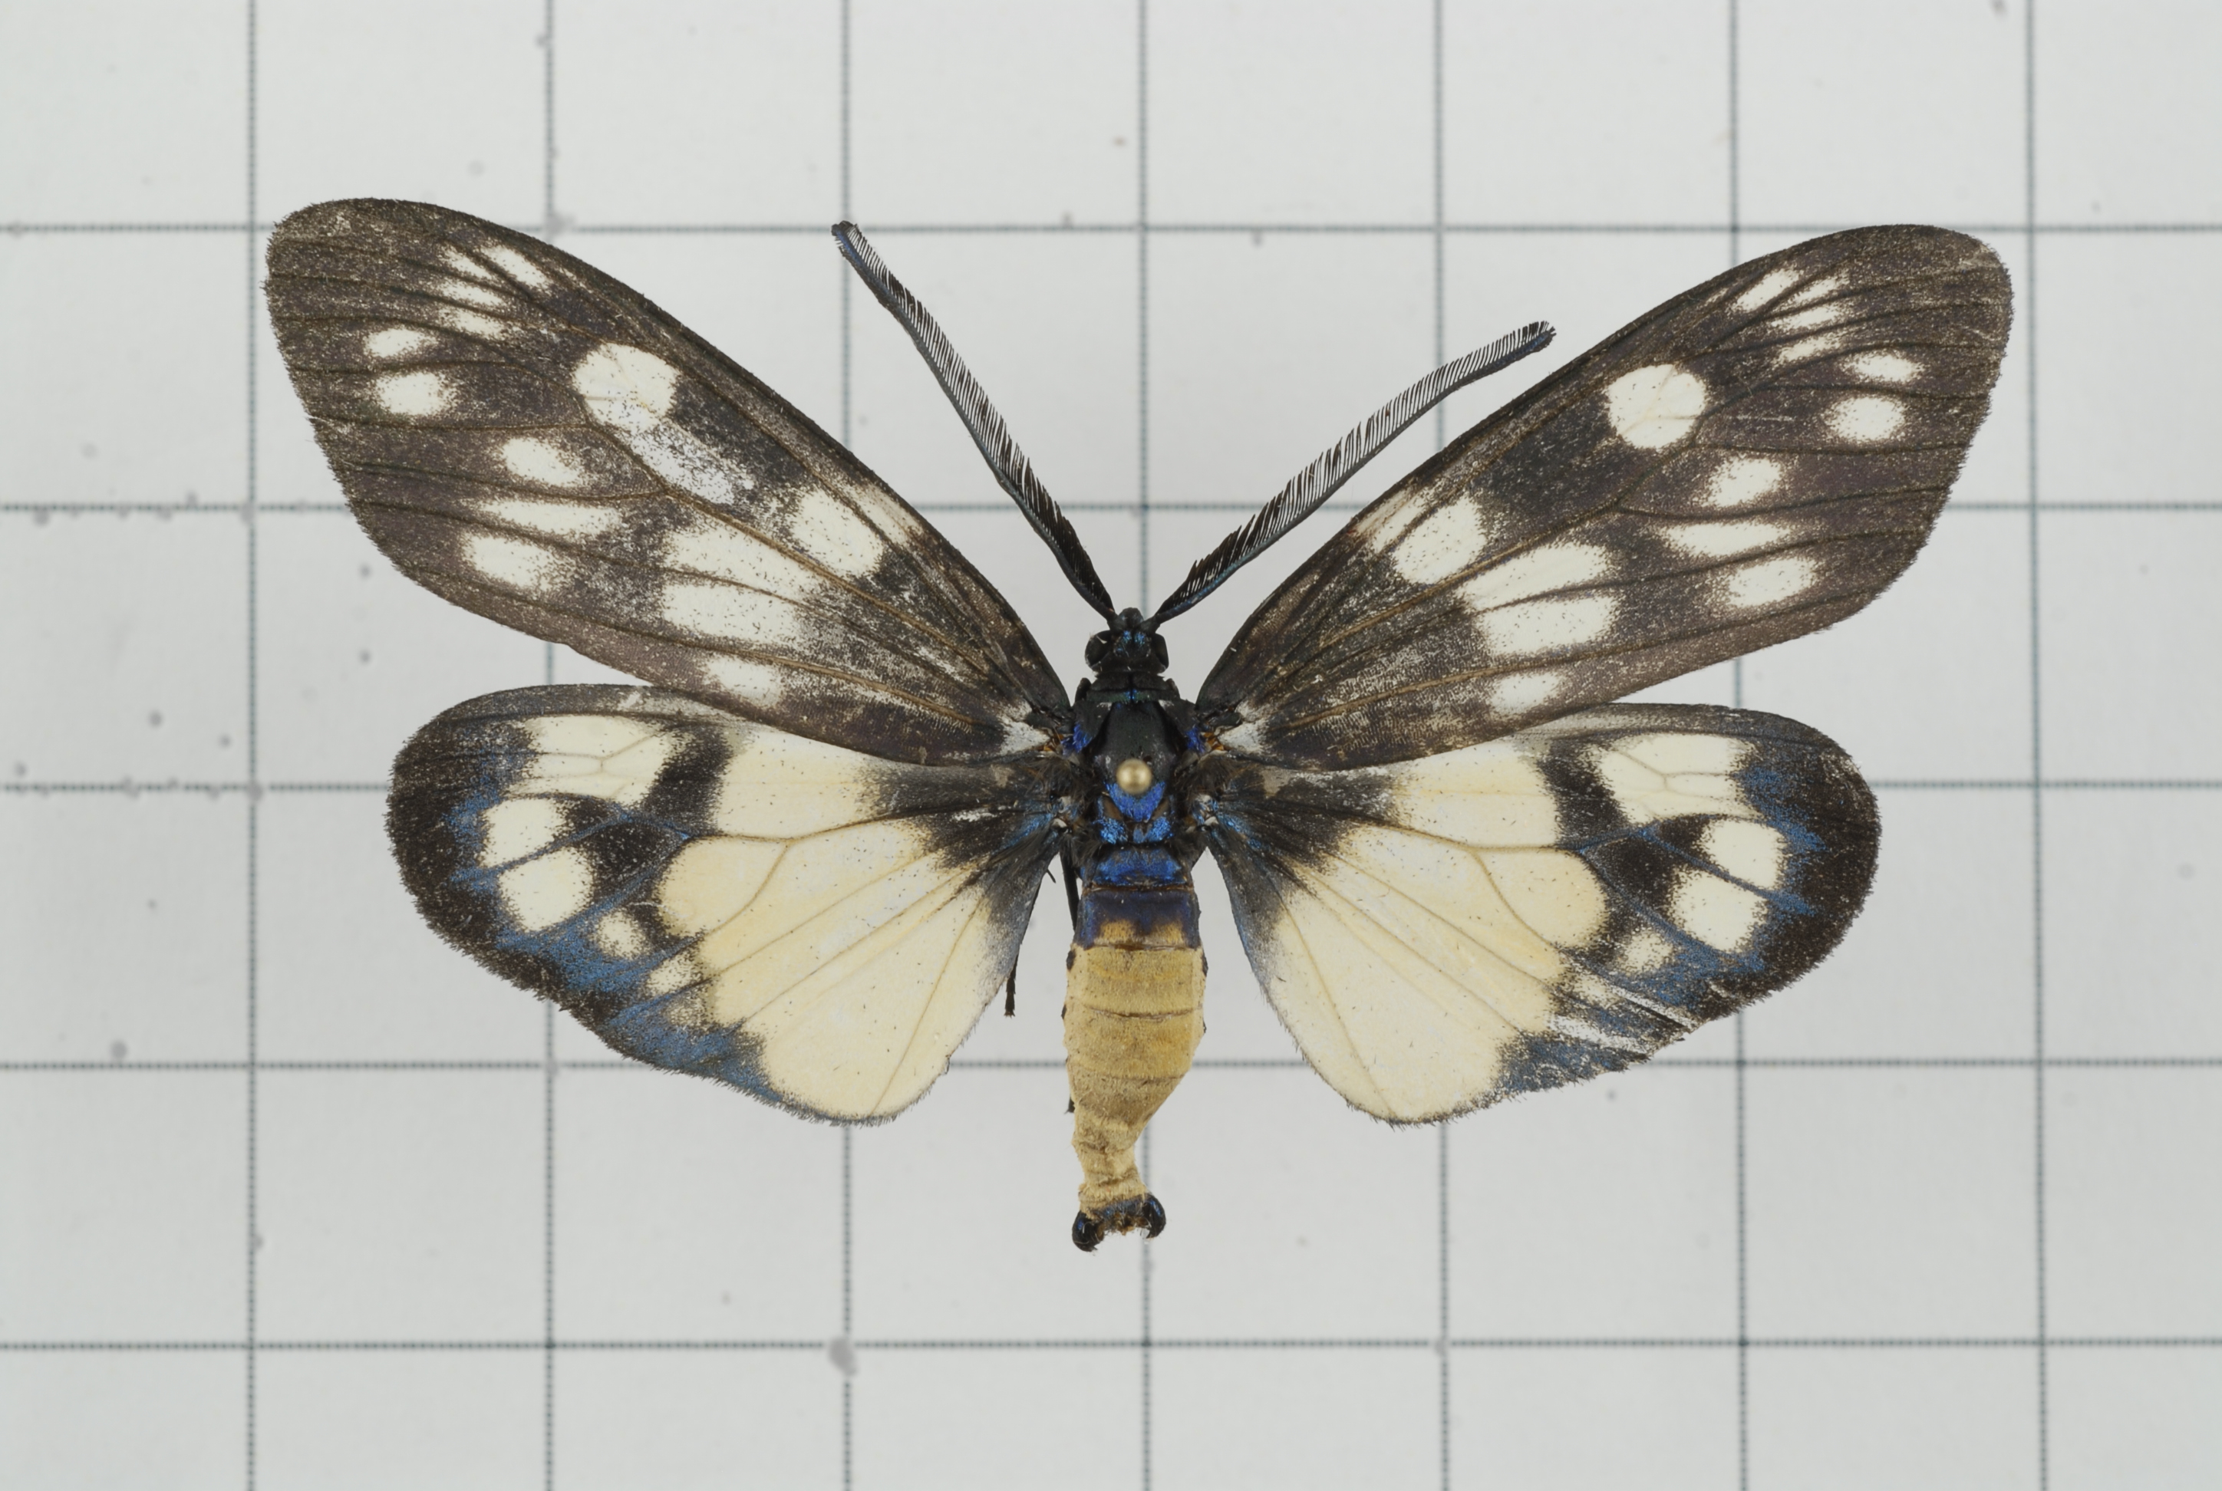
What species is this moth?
Eterusia aedea formosana
